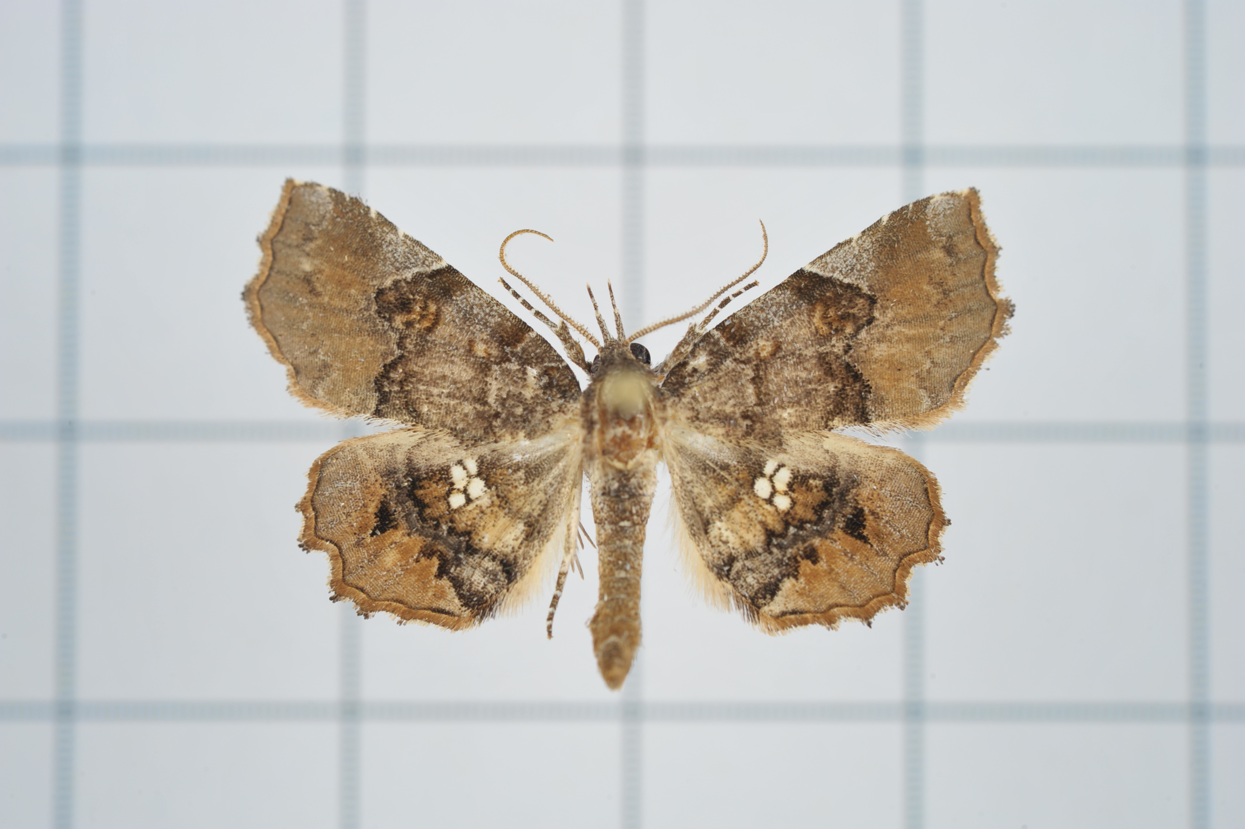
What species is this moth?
Pangrapta vasava
